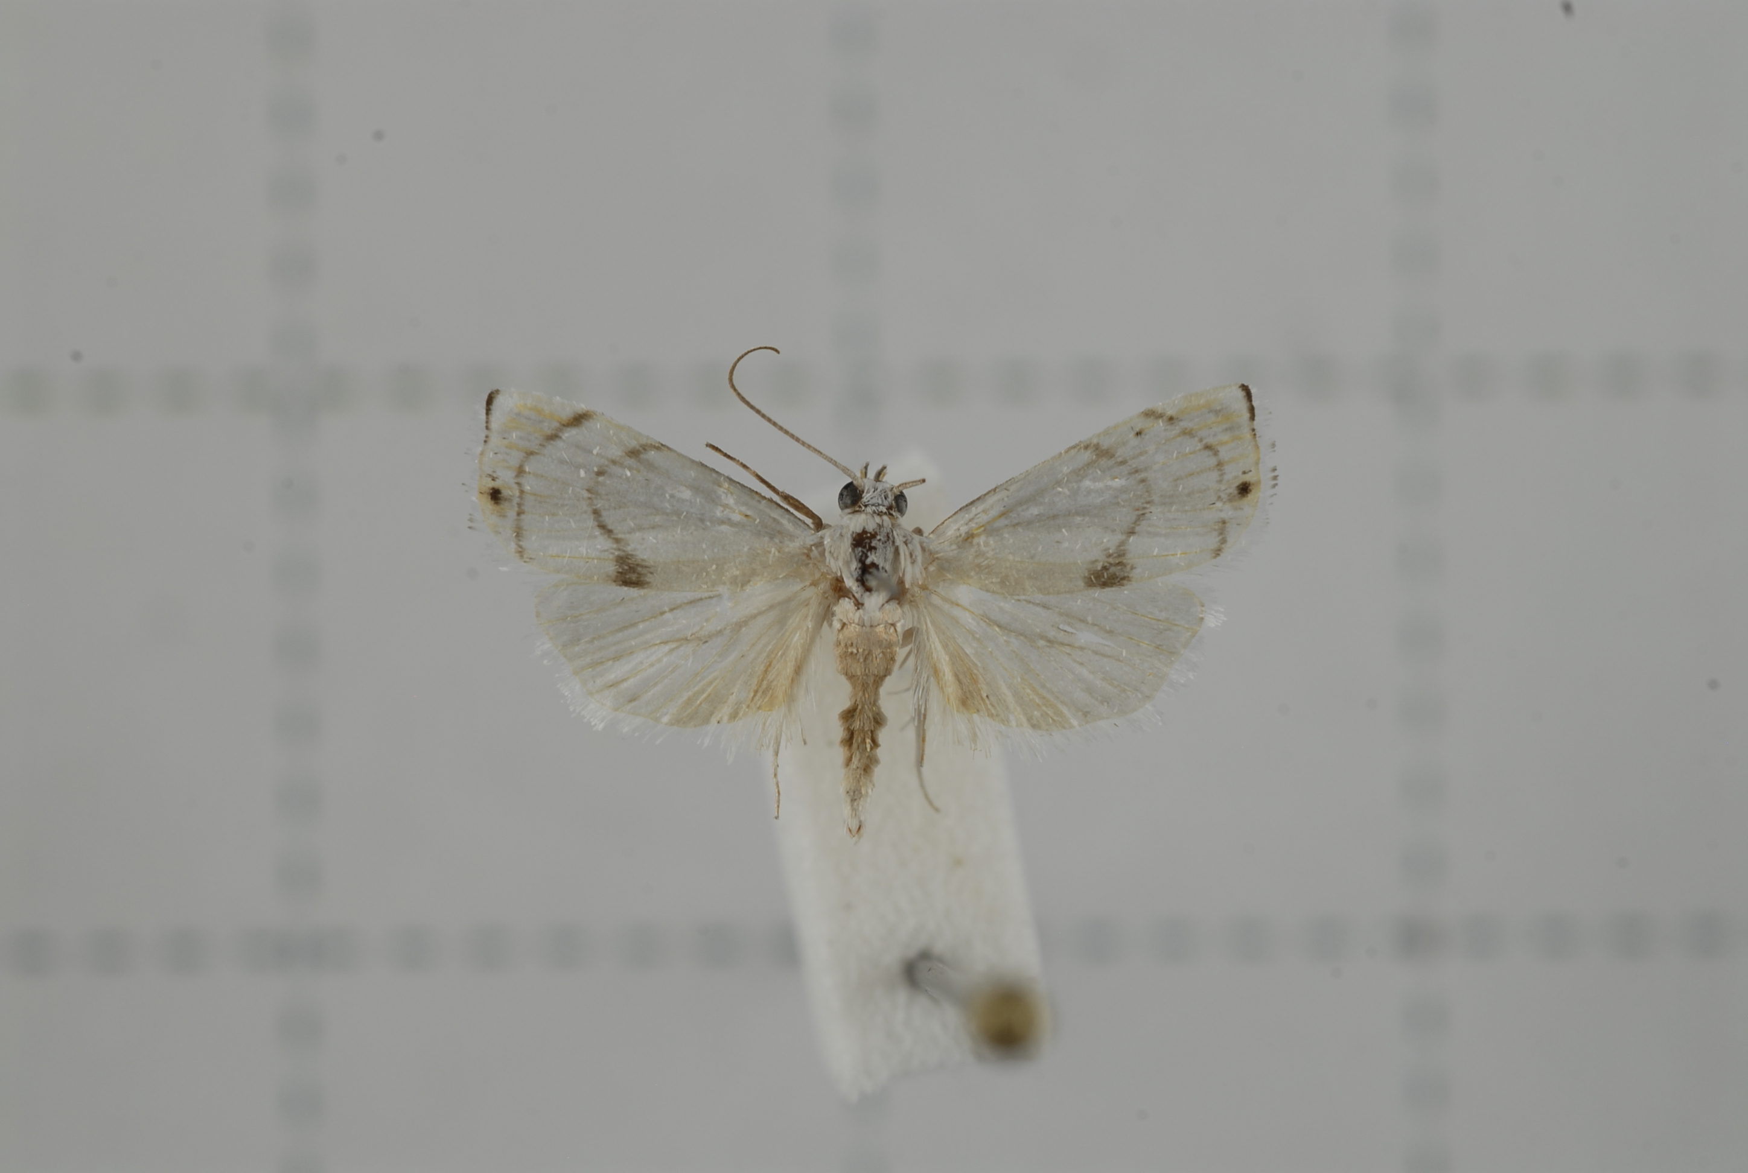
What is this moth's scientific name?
Gargela renatusalis
